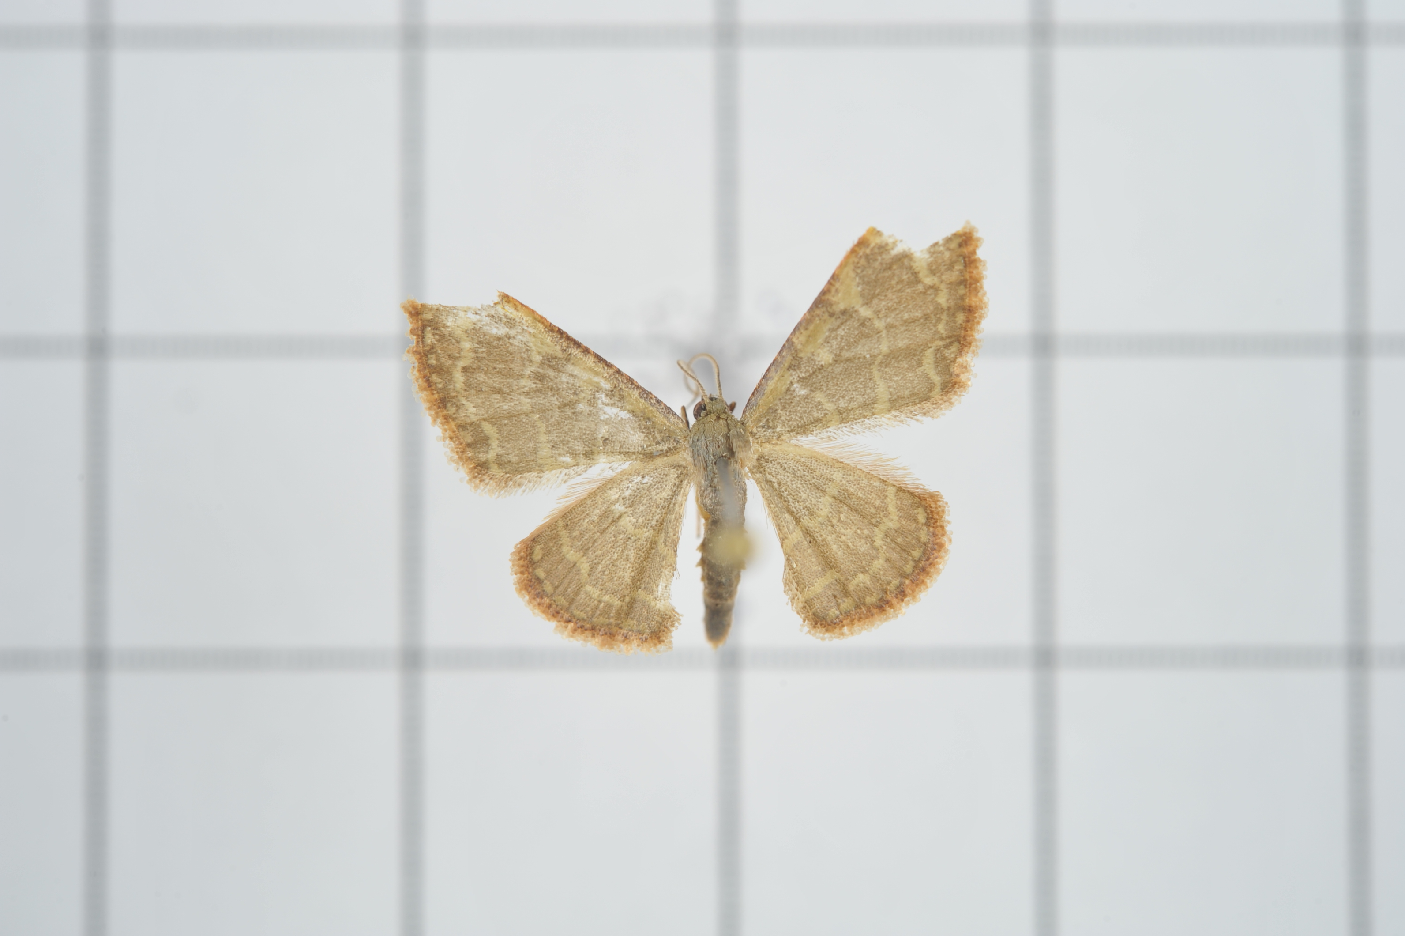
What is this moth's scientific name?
Lophophleps purpurea
